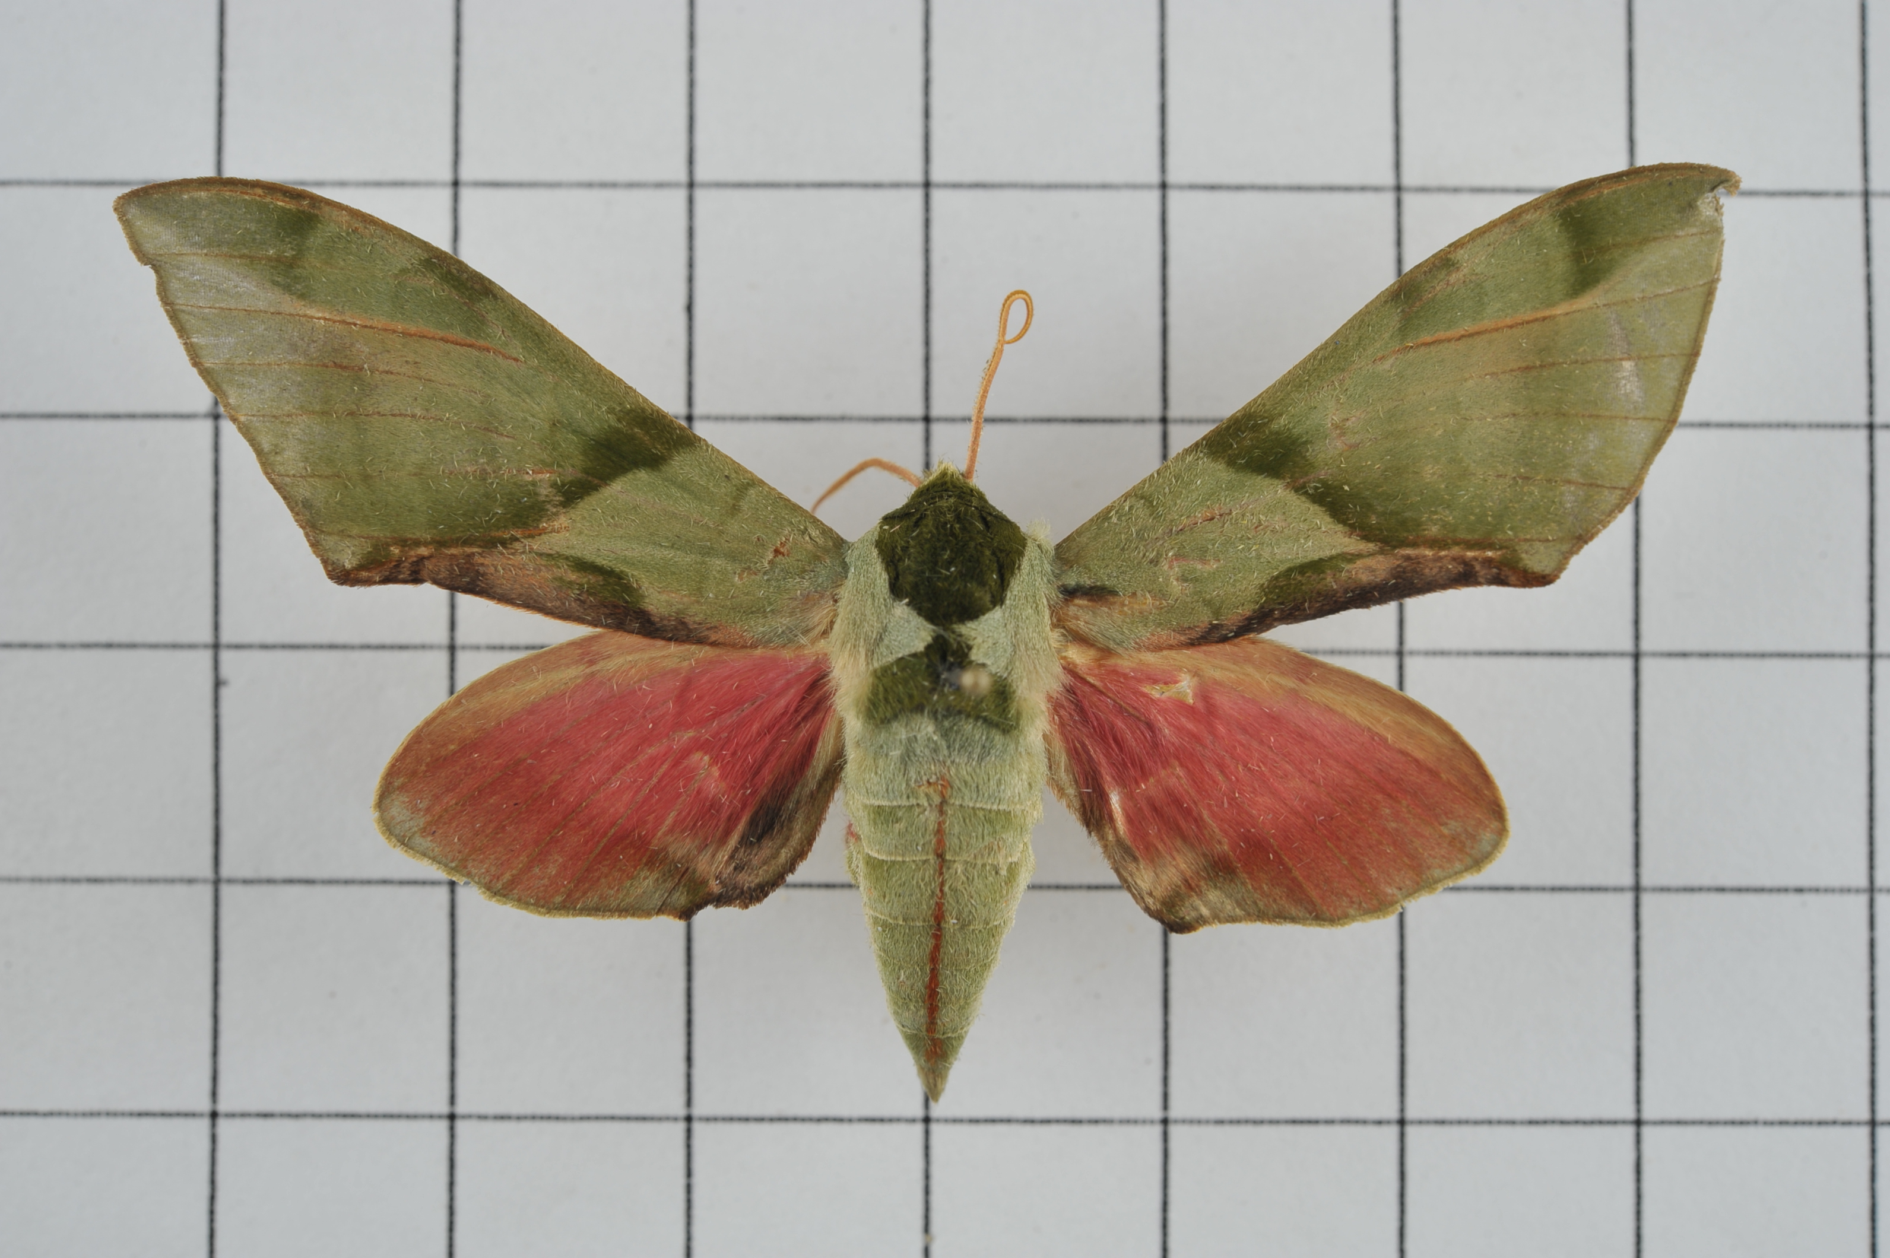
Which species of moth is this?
Callambulyx tatarinovii formosana
